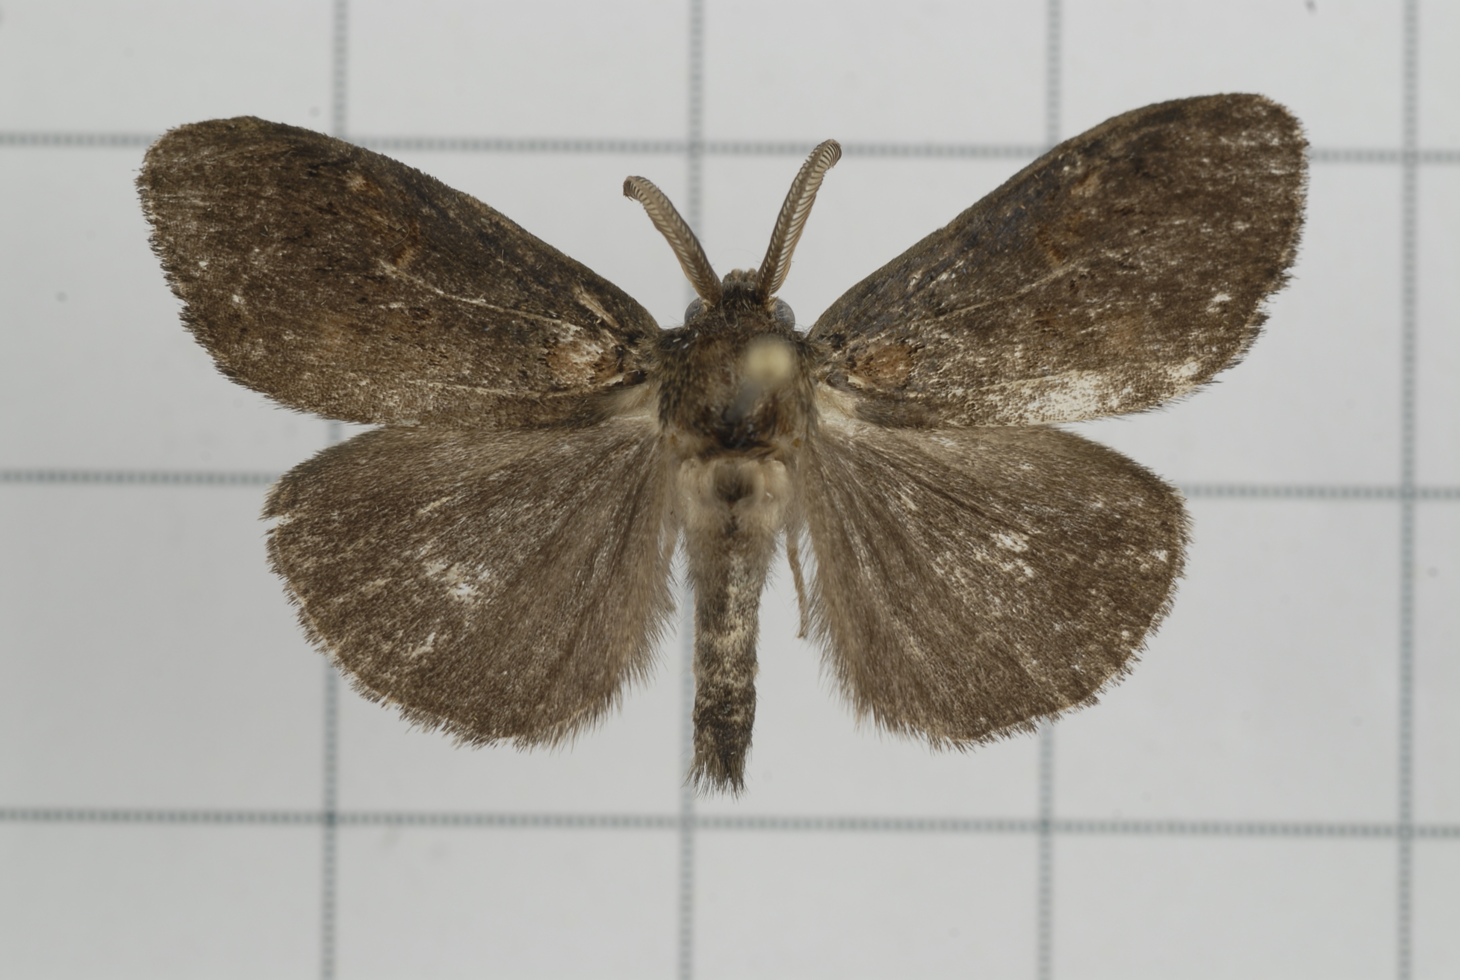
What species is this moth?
Olene dudgeoni
